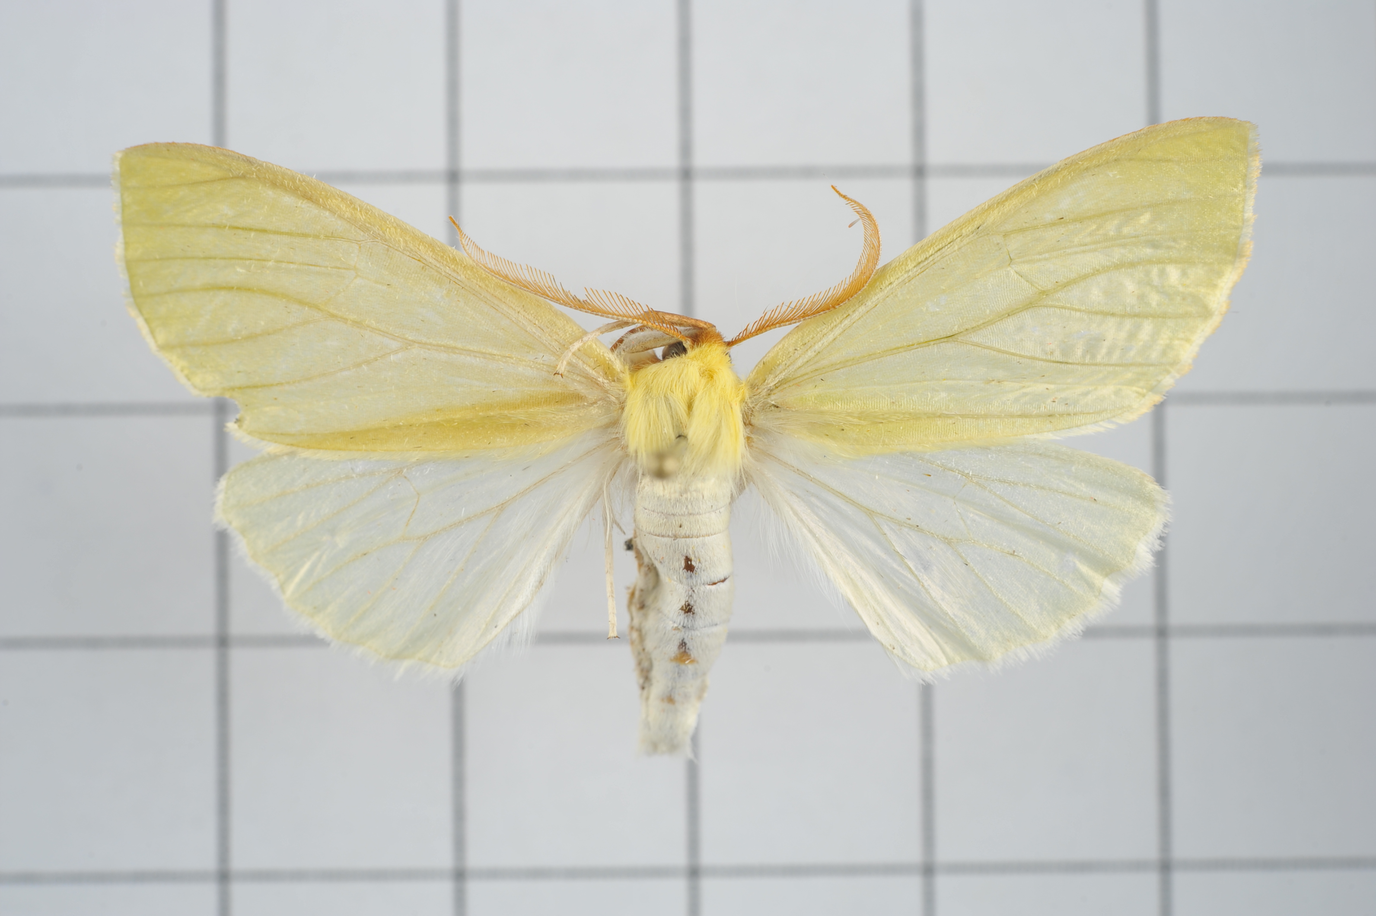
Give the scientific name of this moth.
Doratoptera lutea
